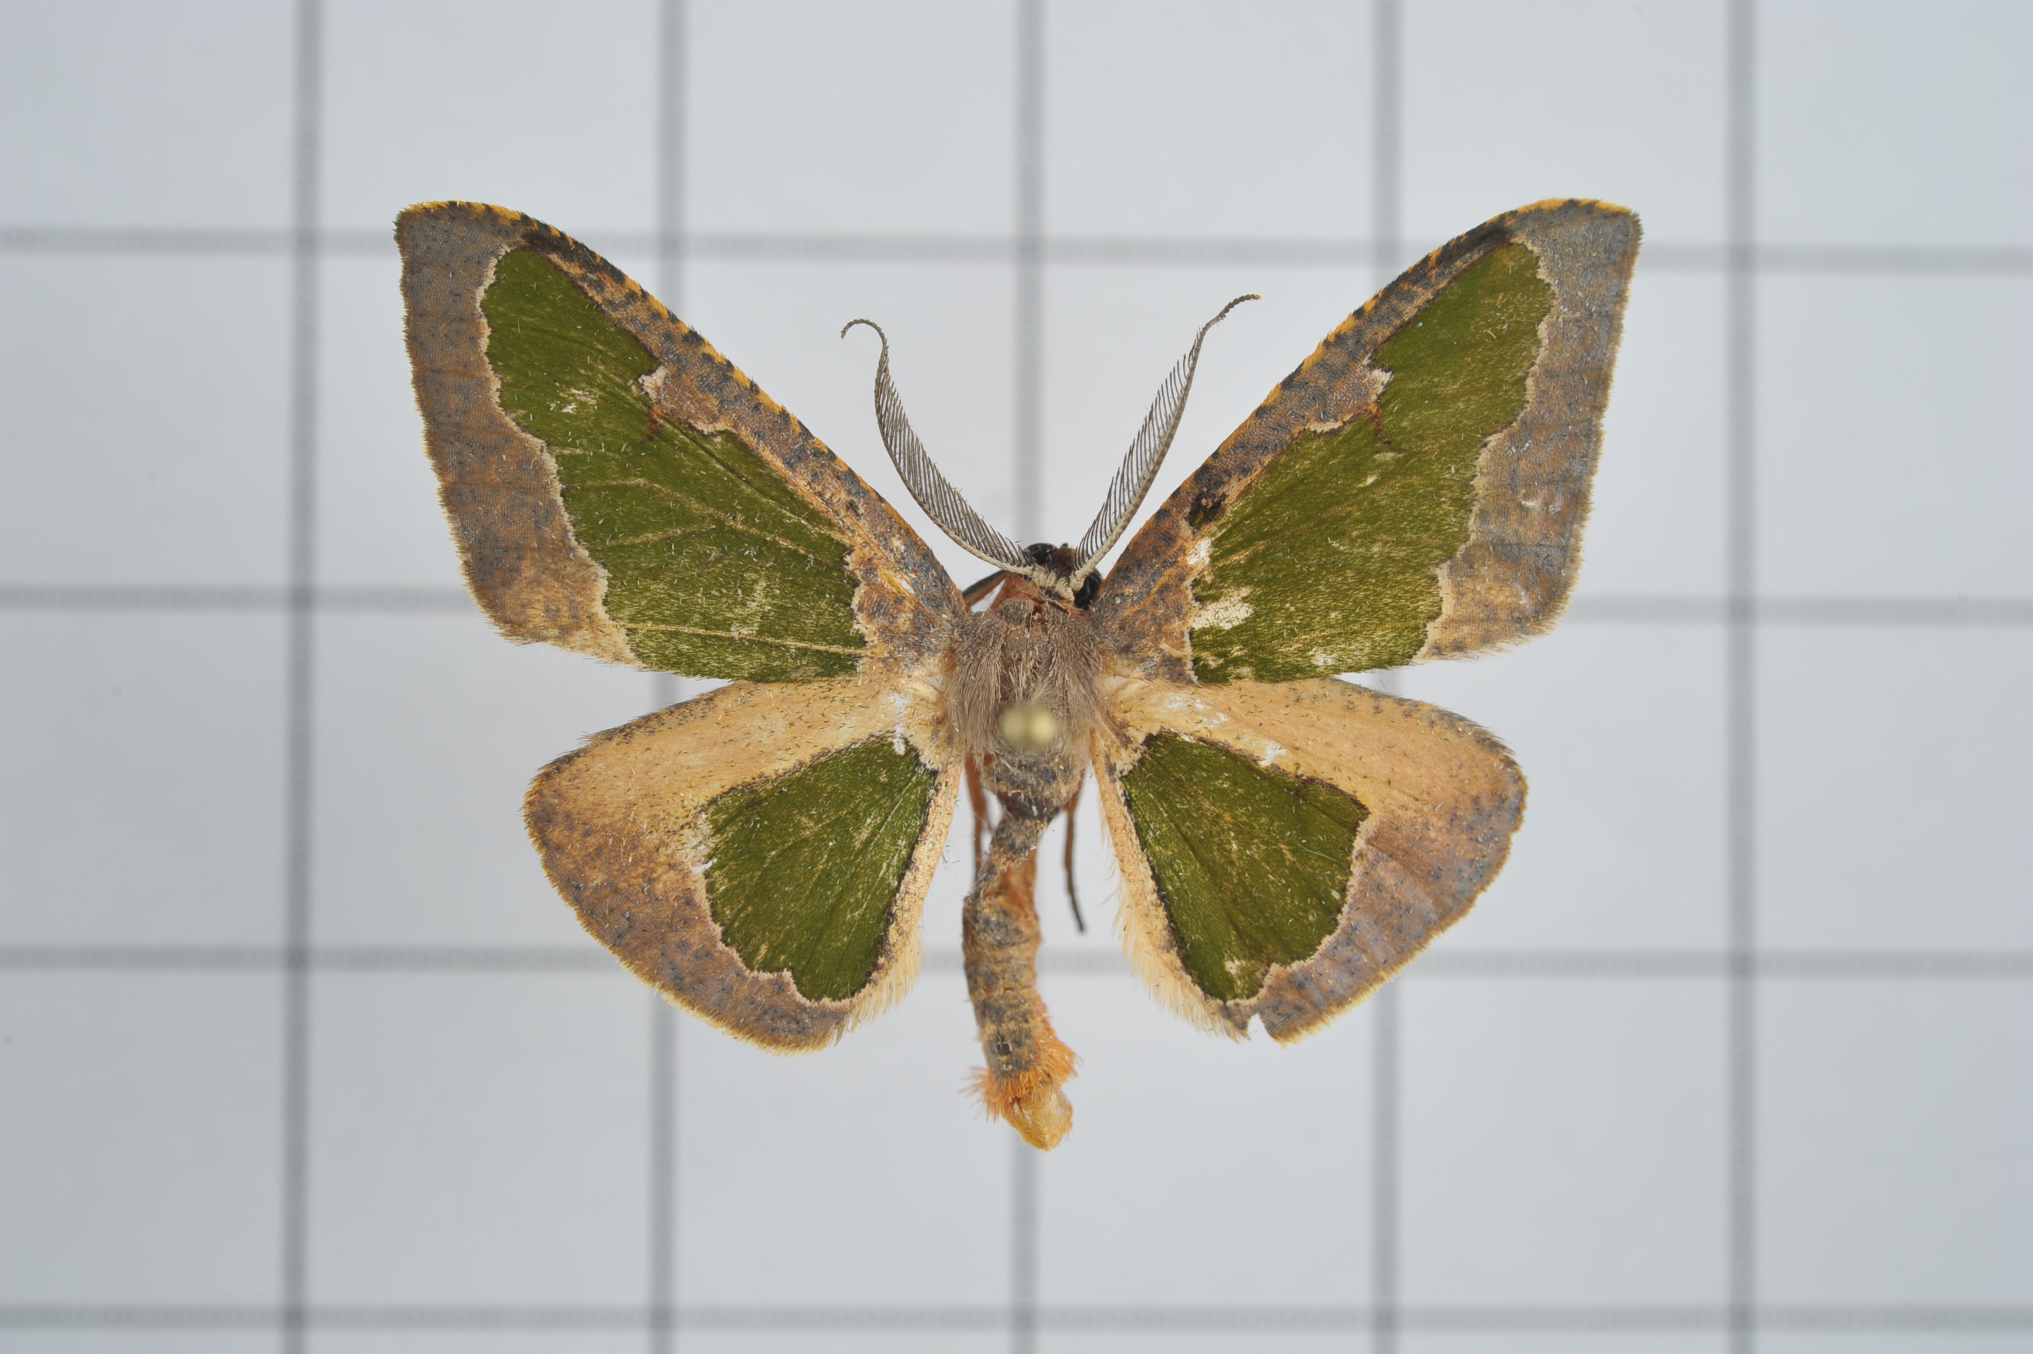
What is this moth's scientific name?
Celenna festivaria formosensis
